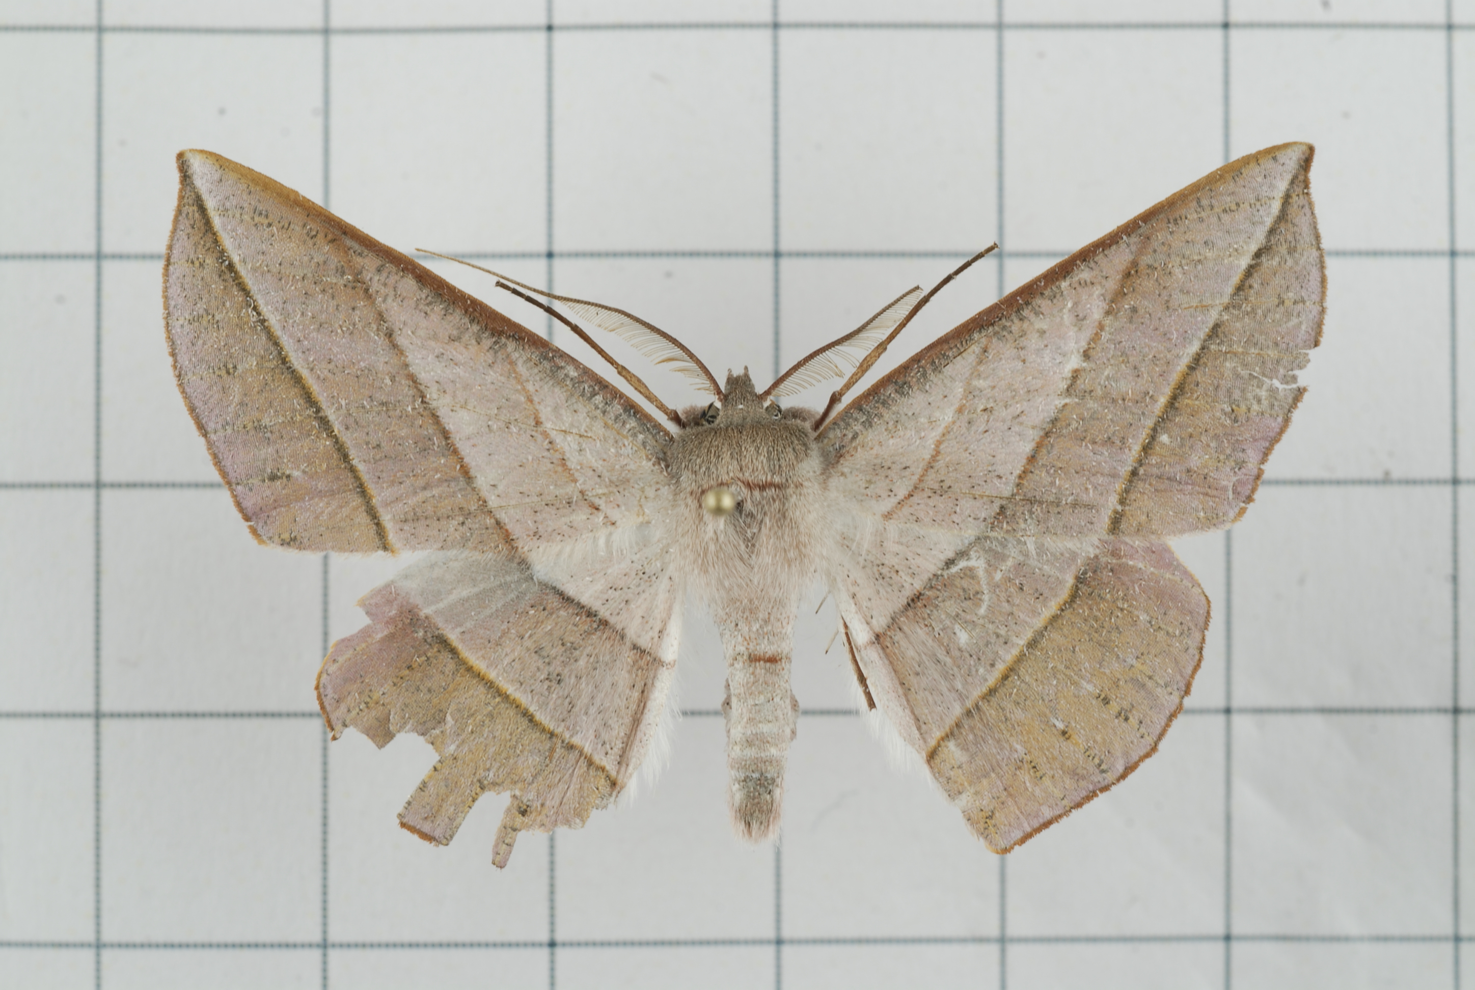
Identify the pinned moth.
Sarcinodes yeni
